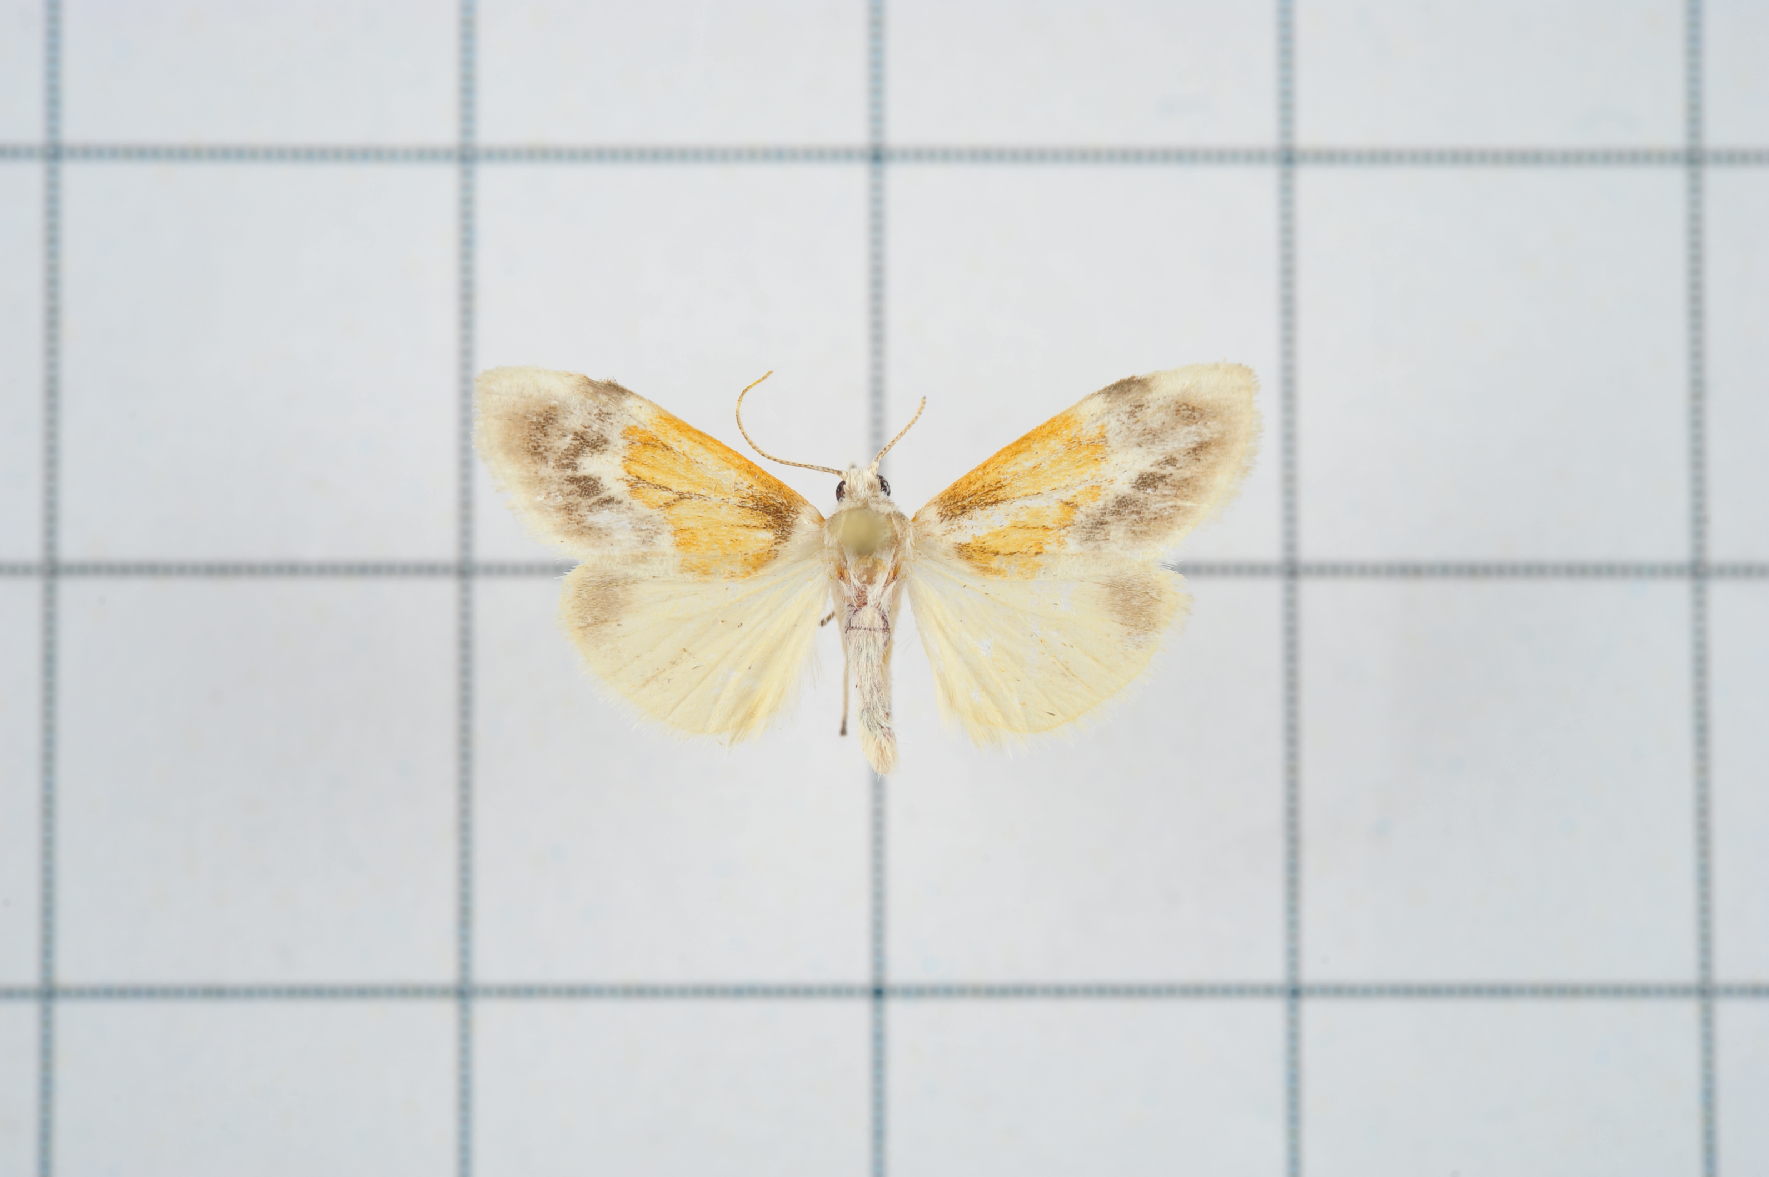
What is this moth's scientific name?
Nanarsine semilutea
